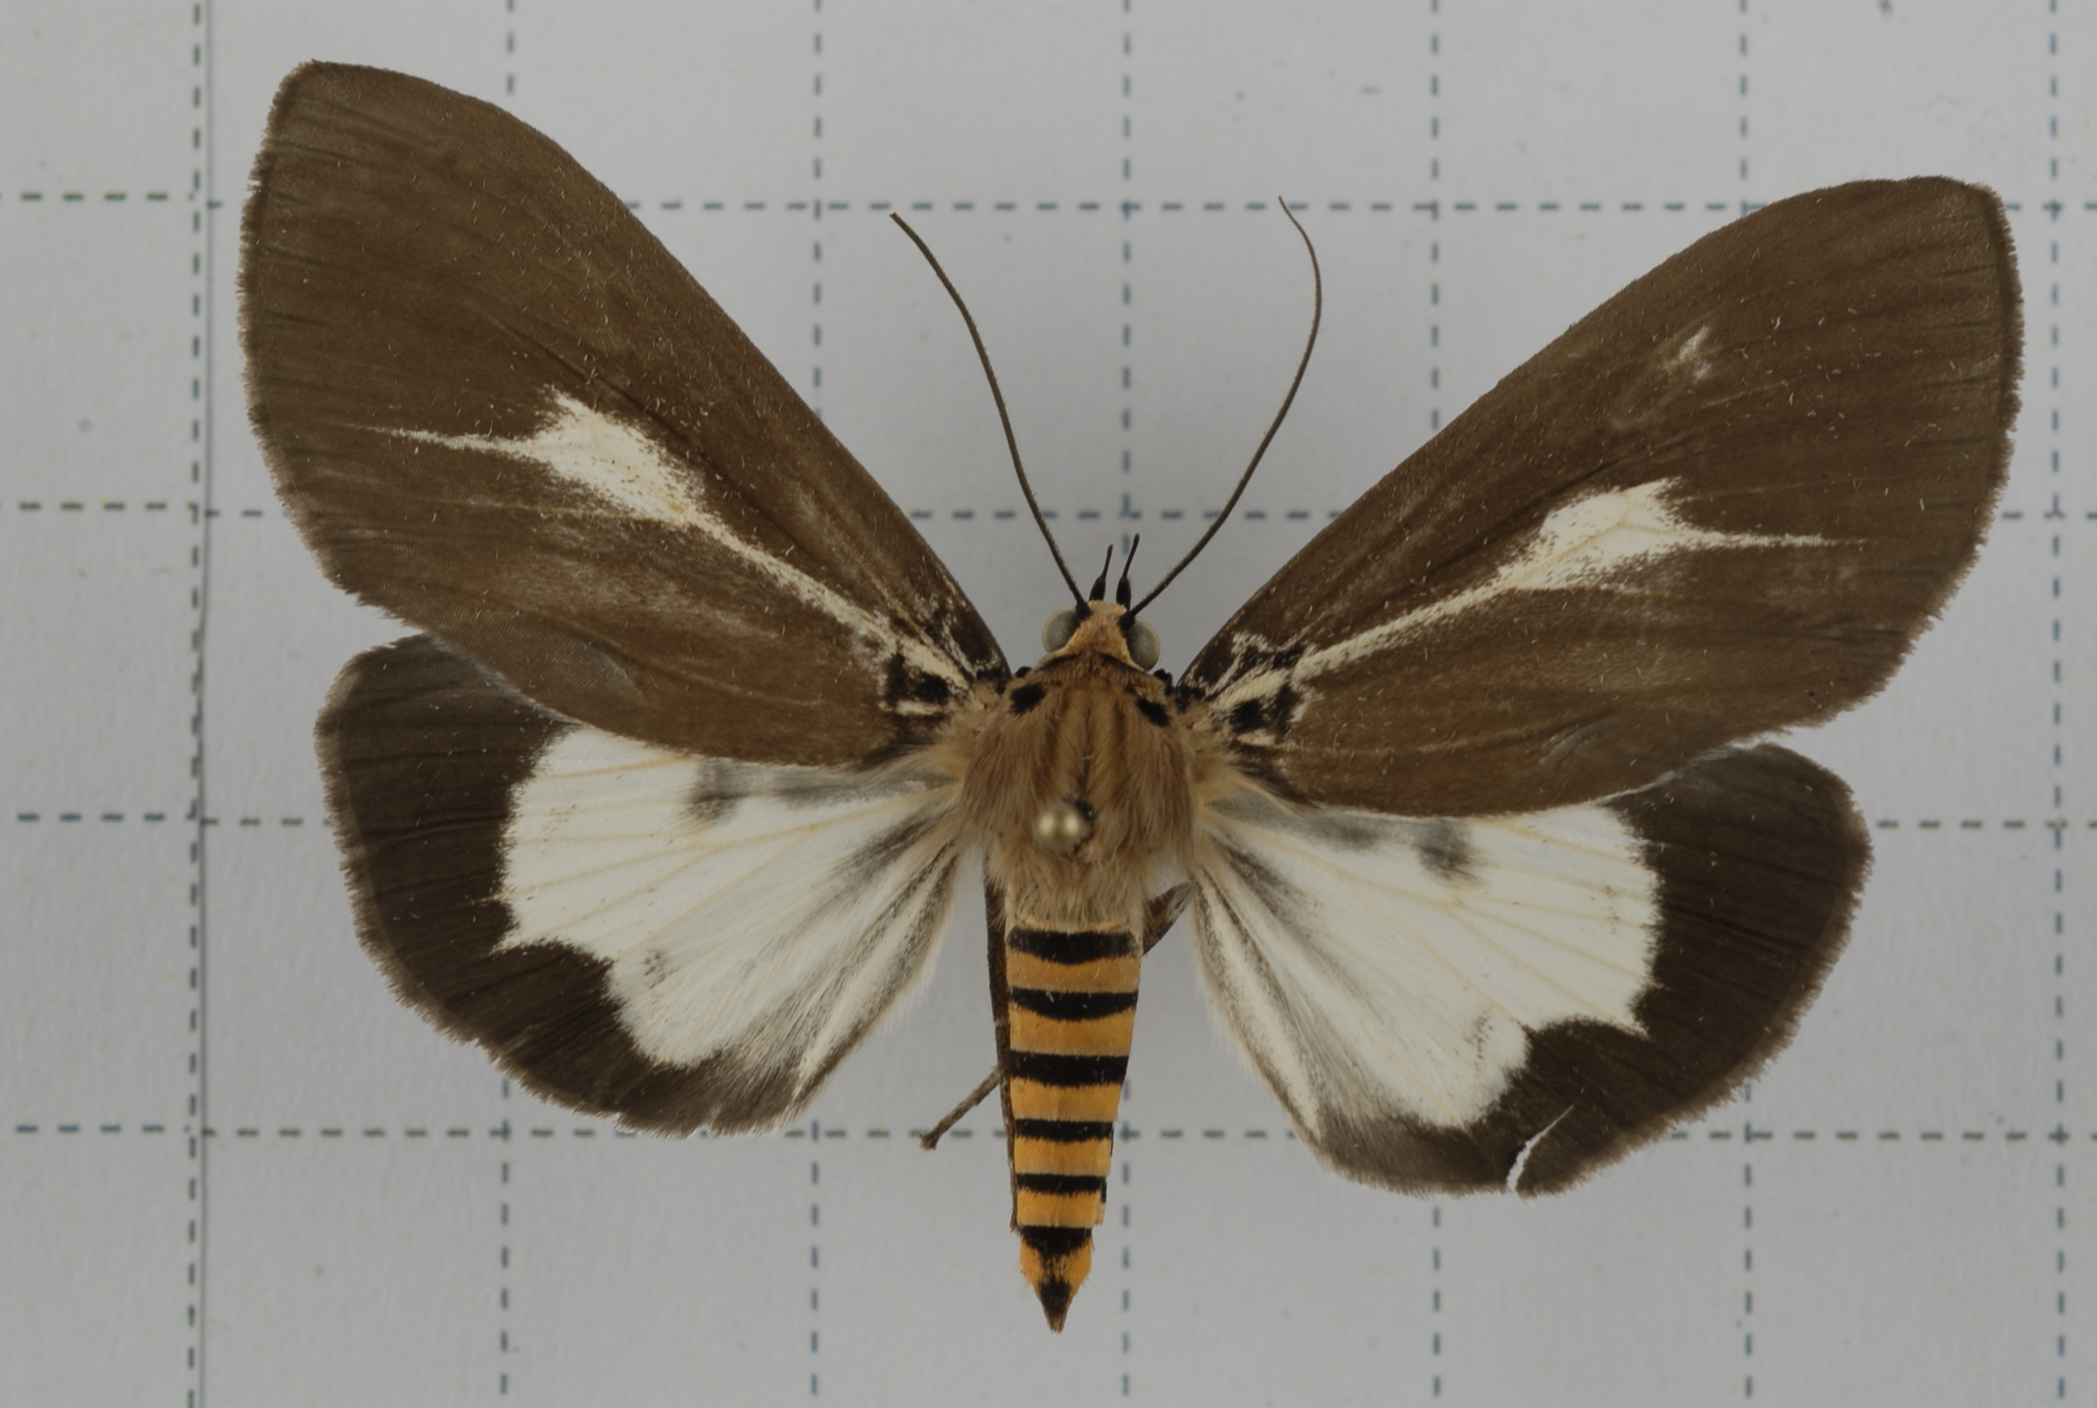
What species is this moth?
Asota heliconia zebrina
